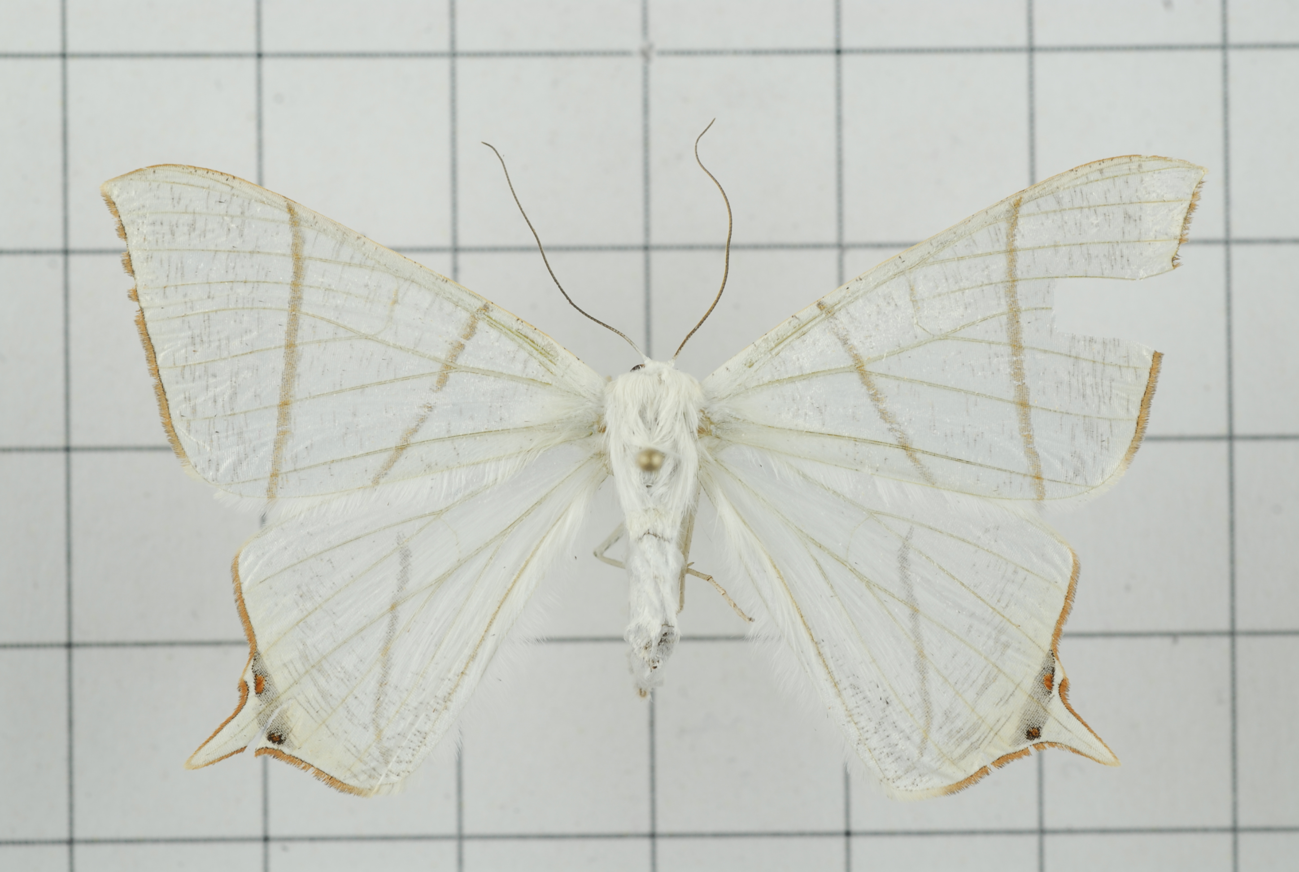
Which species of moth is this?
Ourapteryx changi
